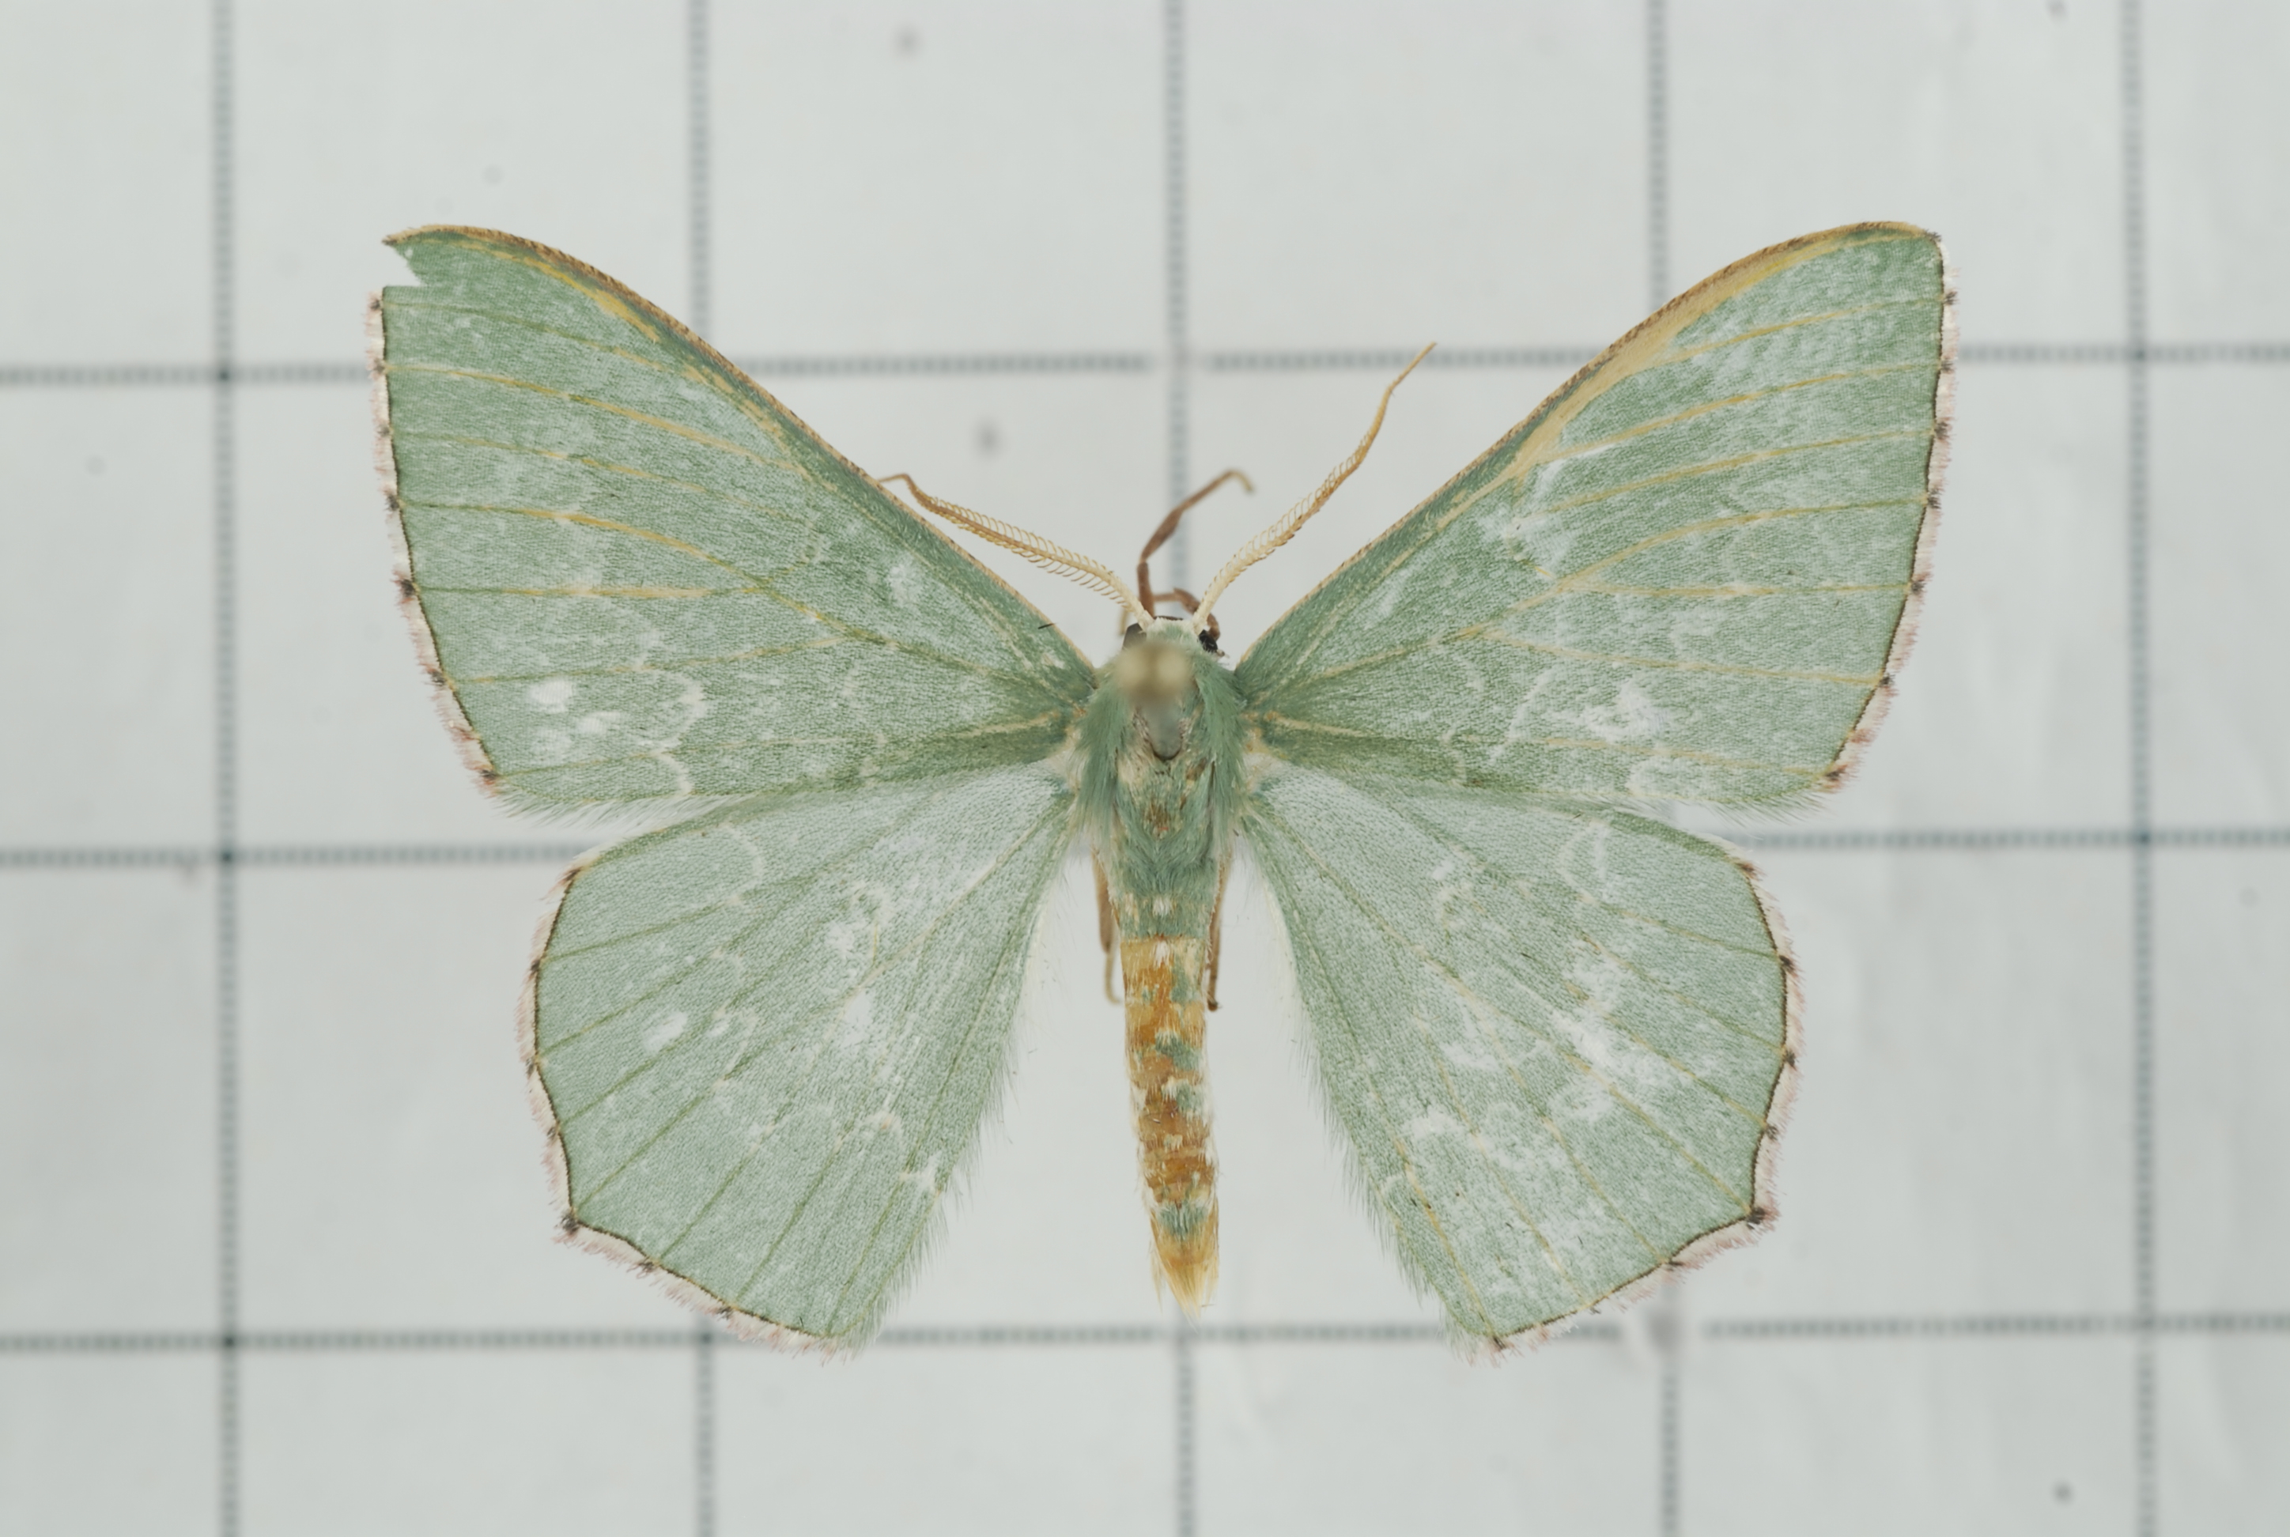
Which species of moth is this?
Hemistola orbiculosa
